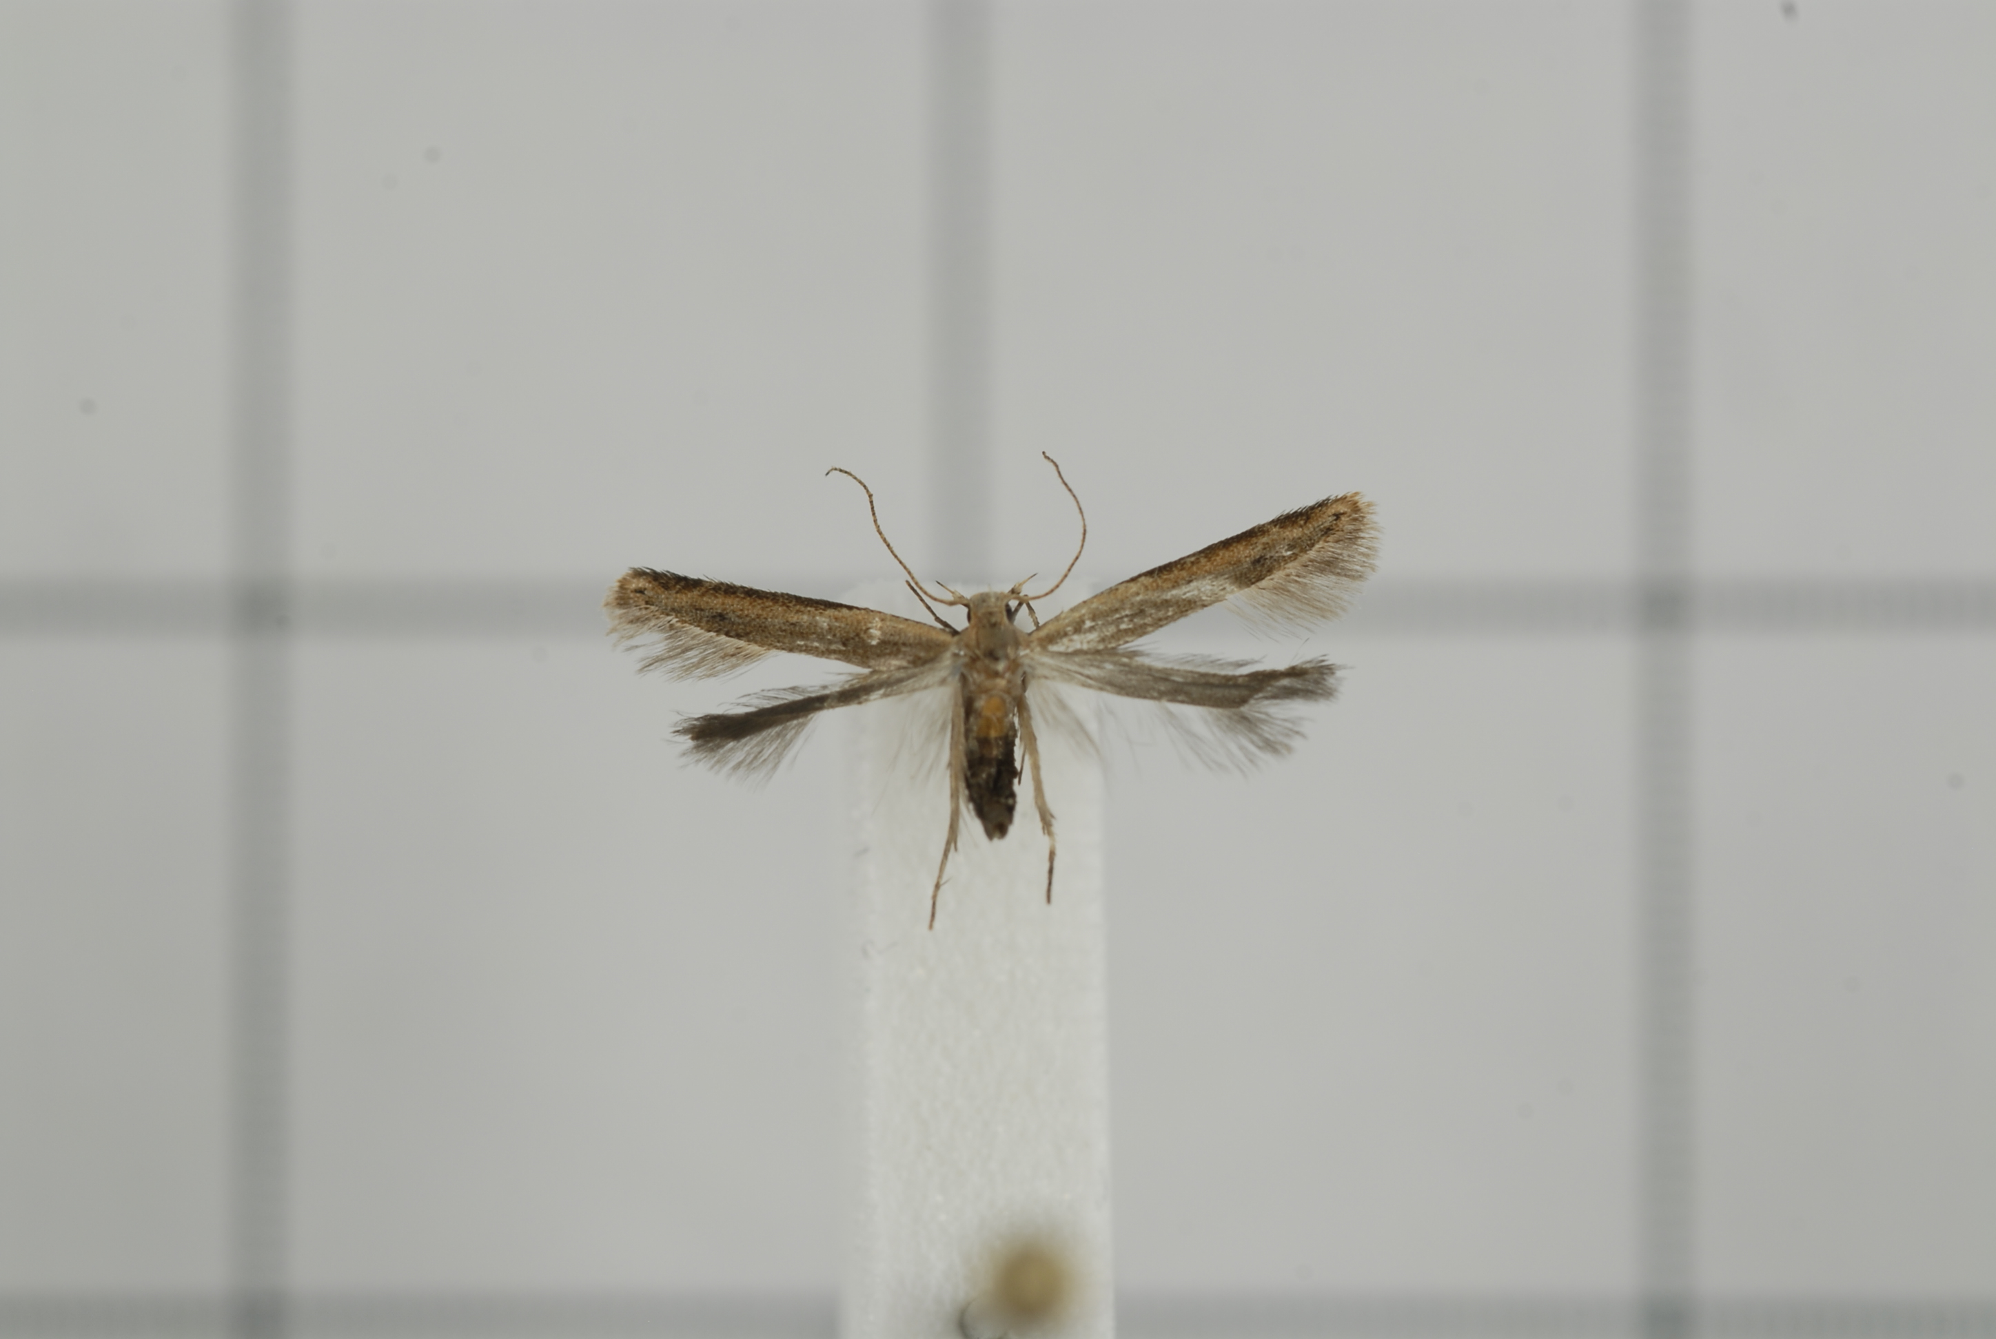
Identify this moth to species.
Mesophleps sublutiana
